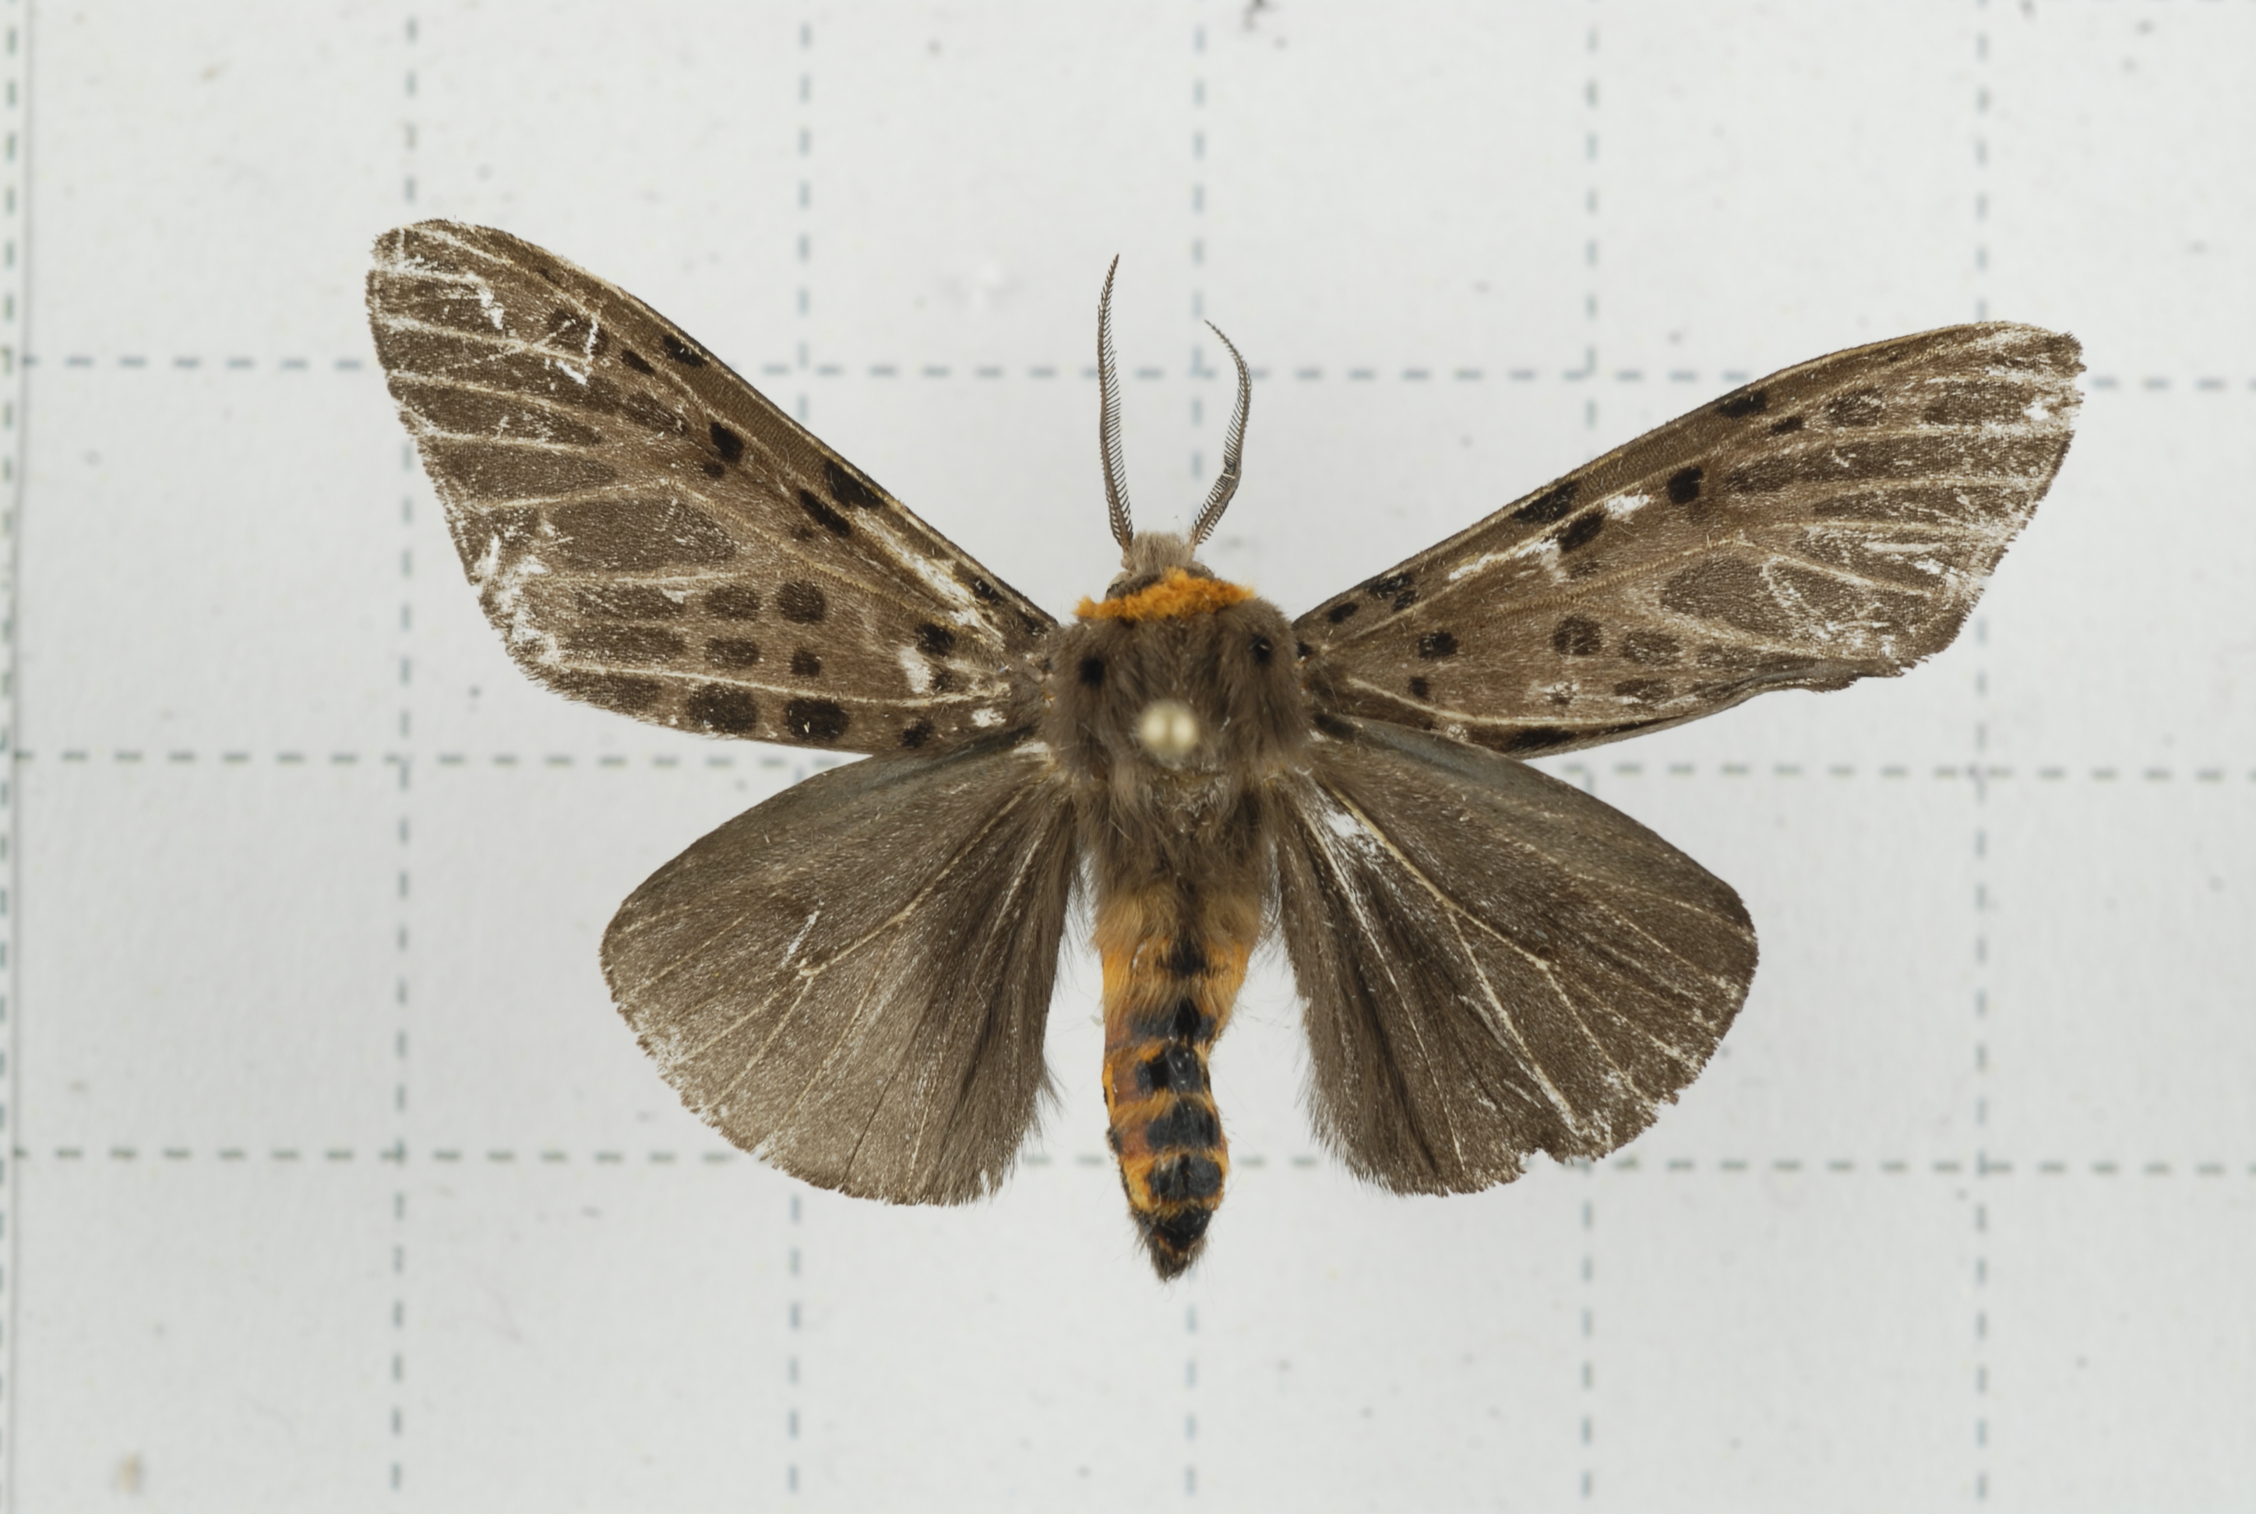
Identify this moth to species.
Lemyra imparilis
